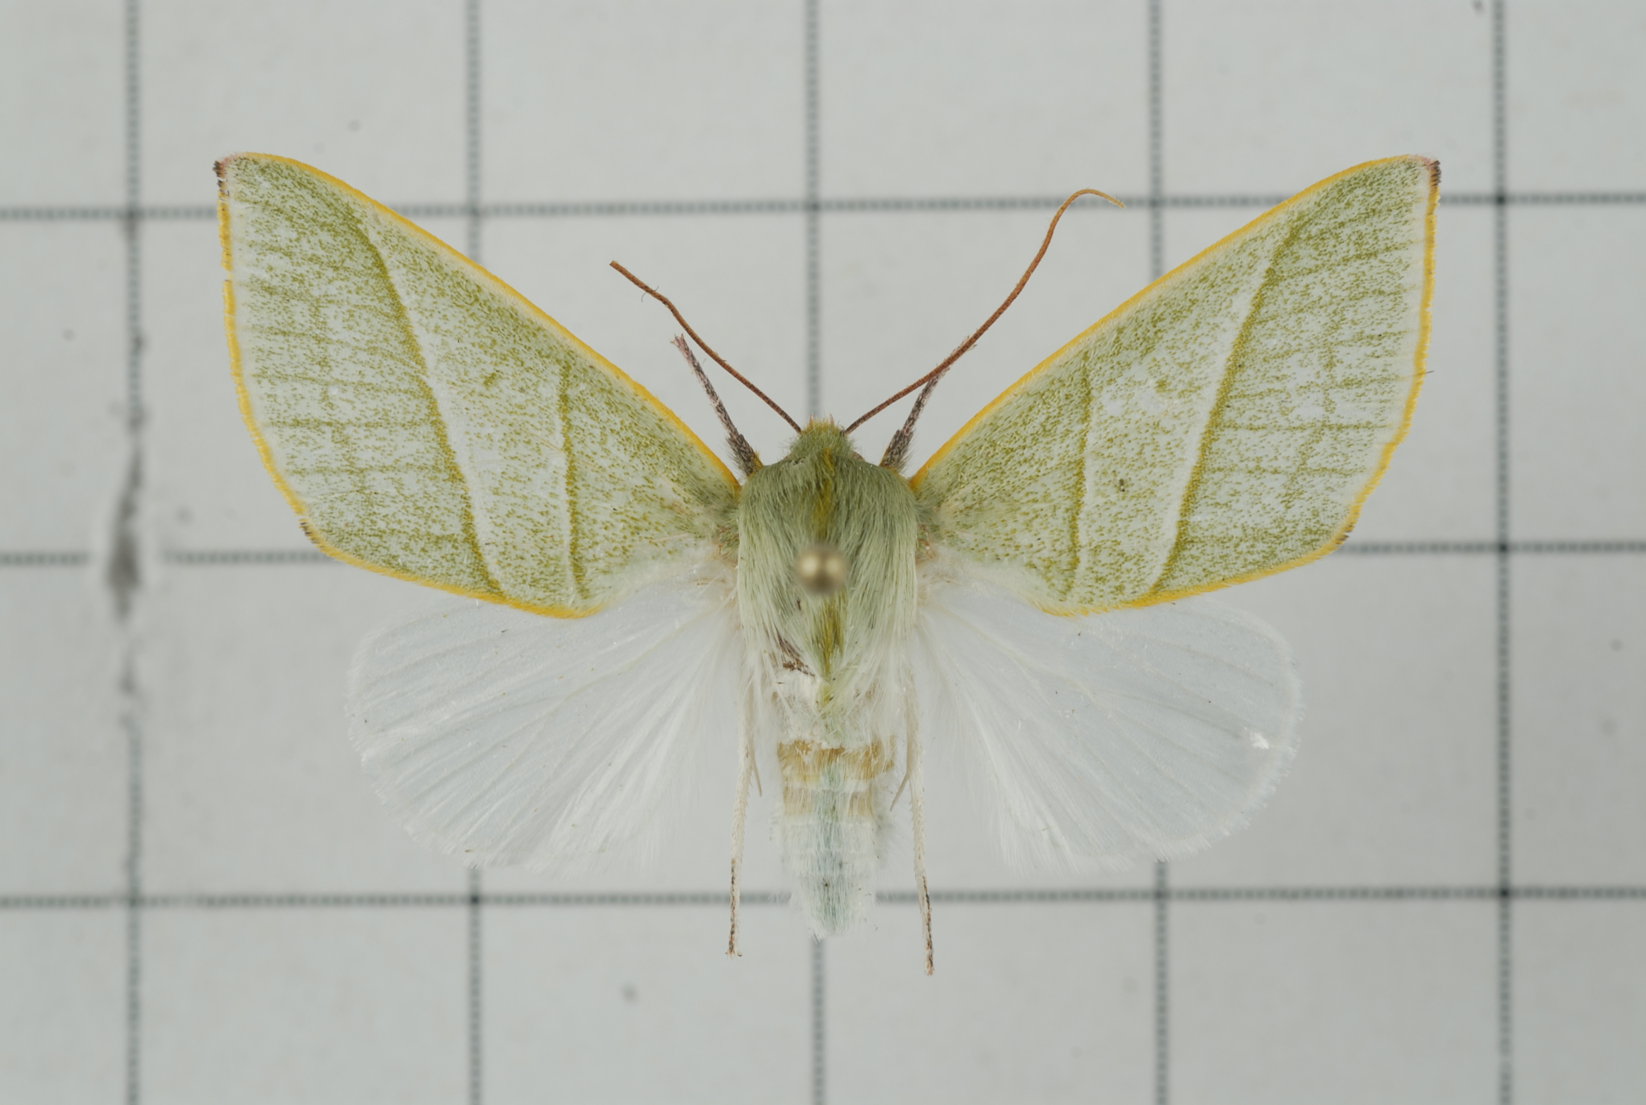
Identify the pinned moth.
Hylophilodes rara
